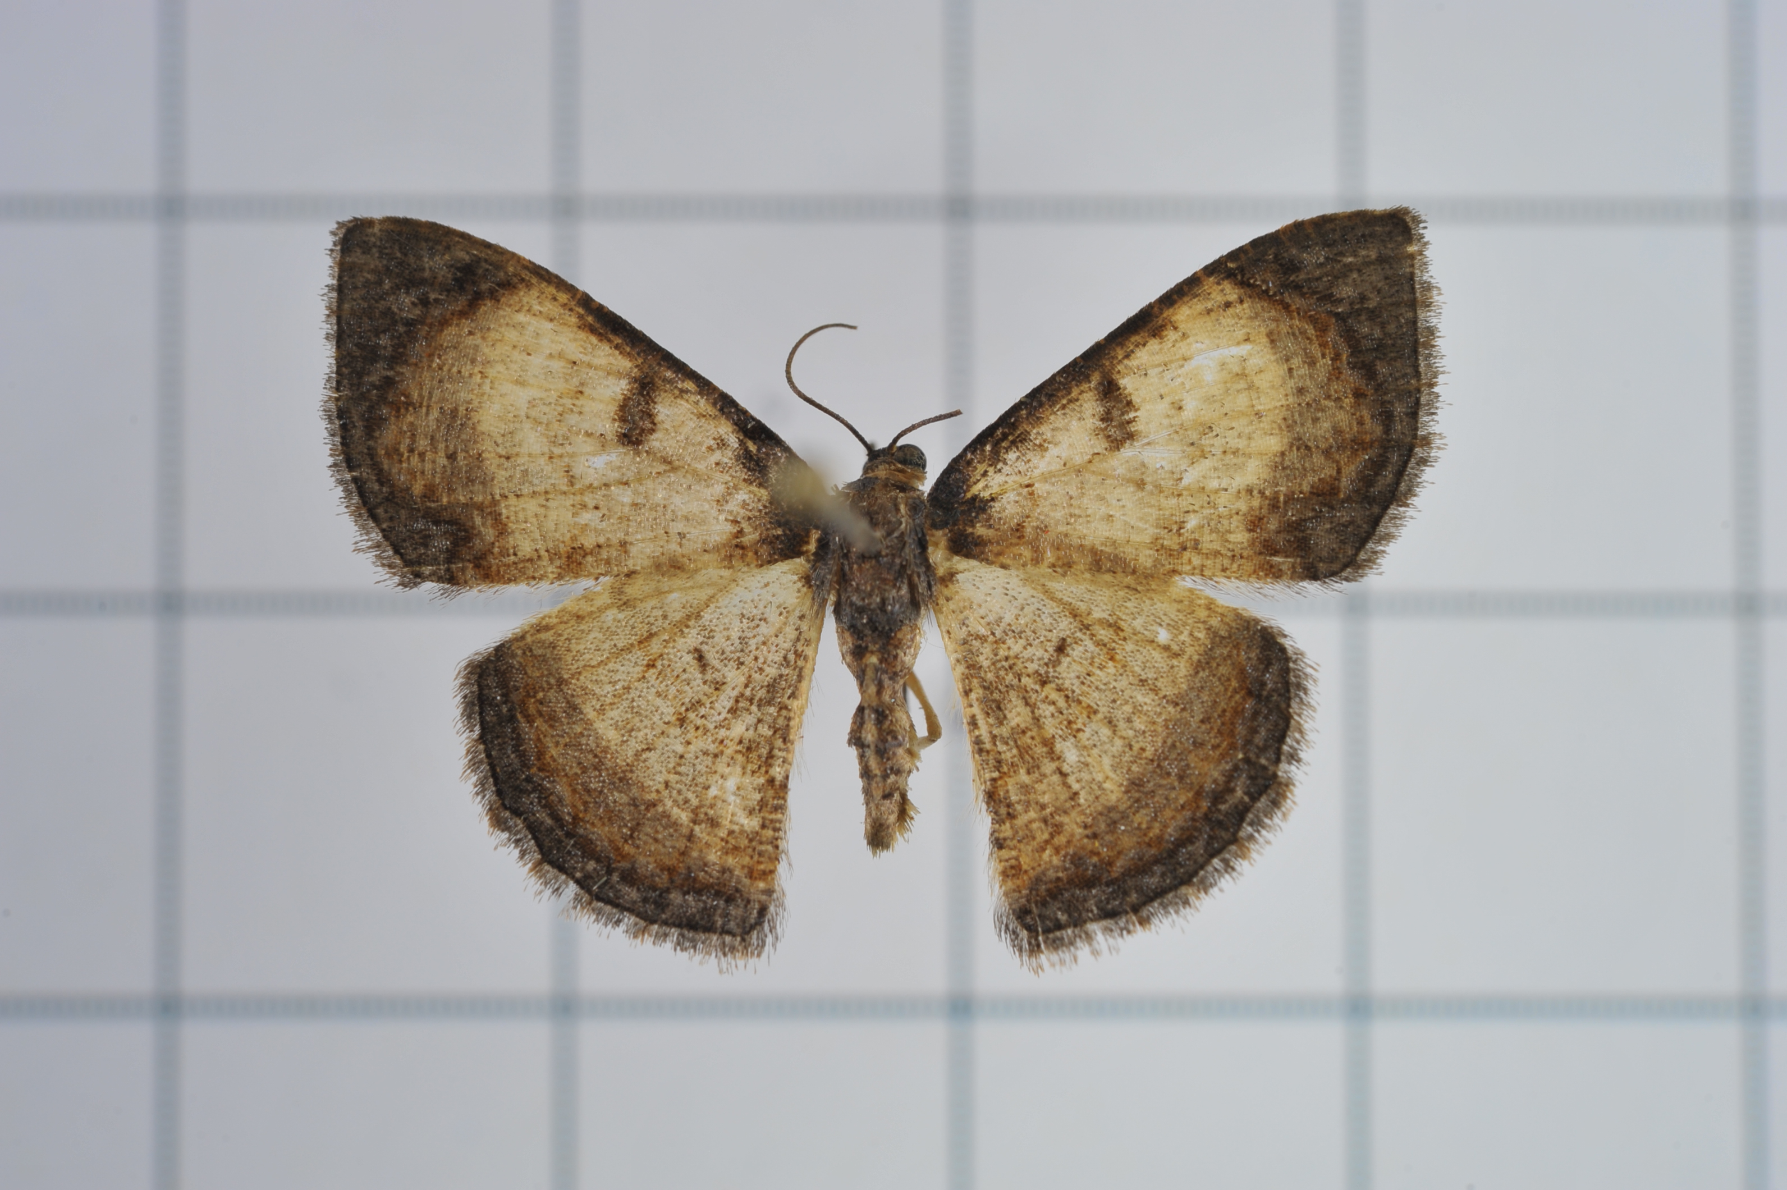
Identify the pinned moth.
Hydatocapnia gemina
